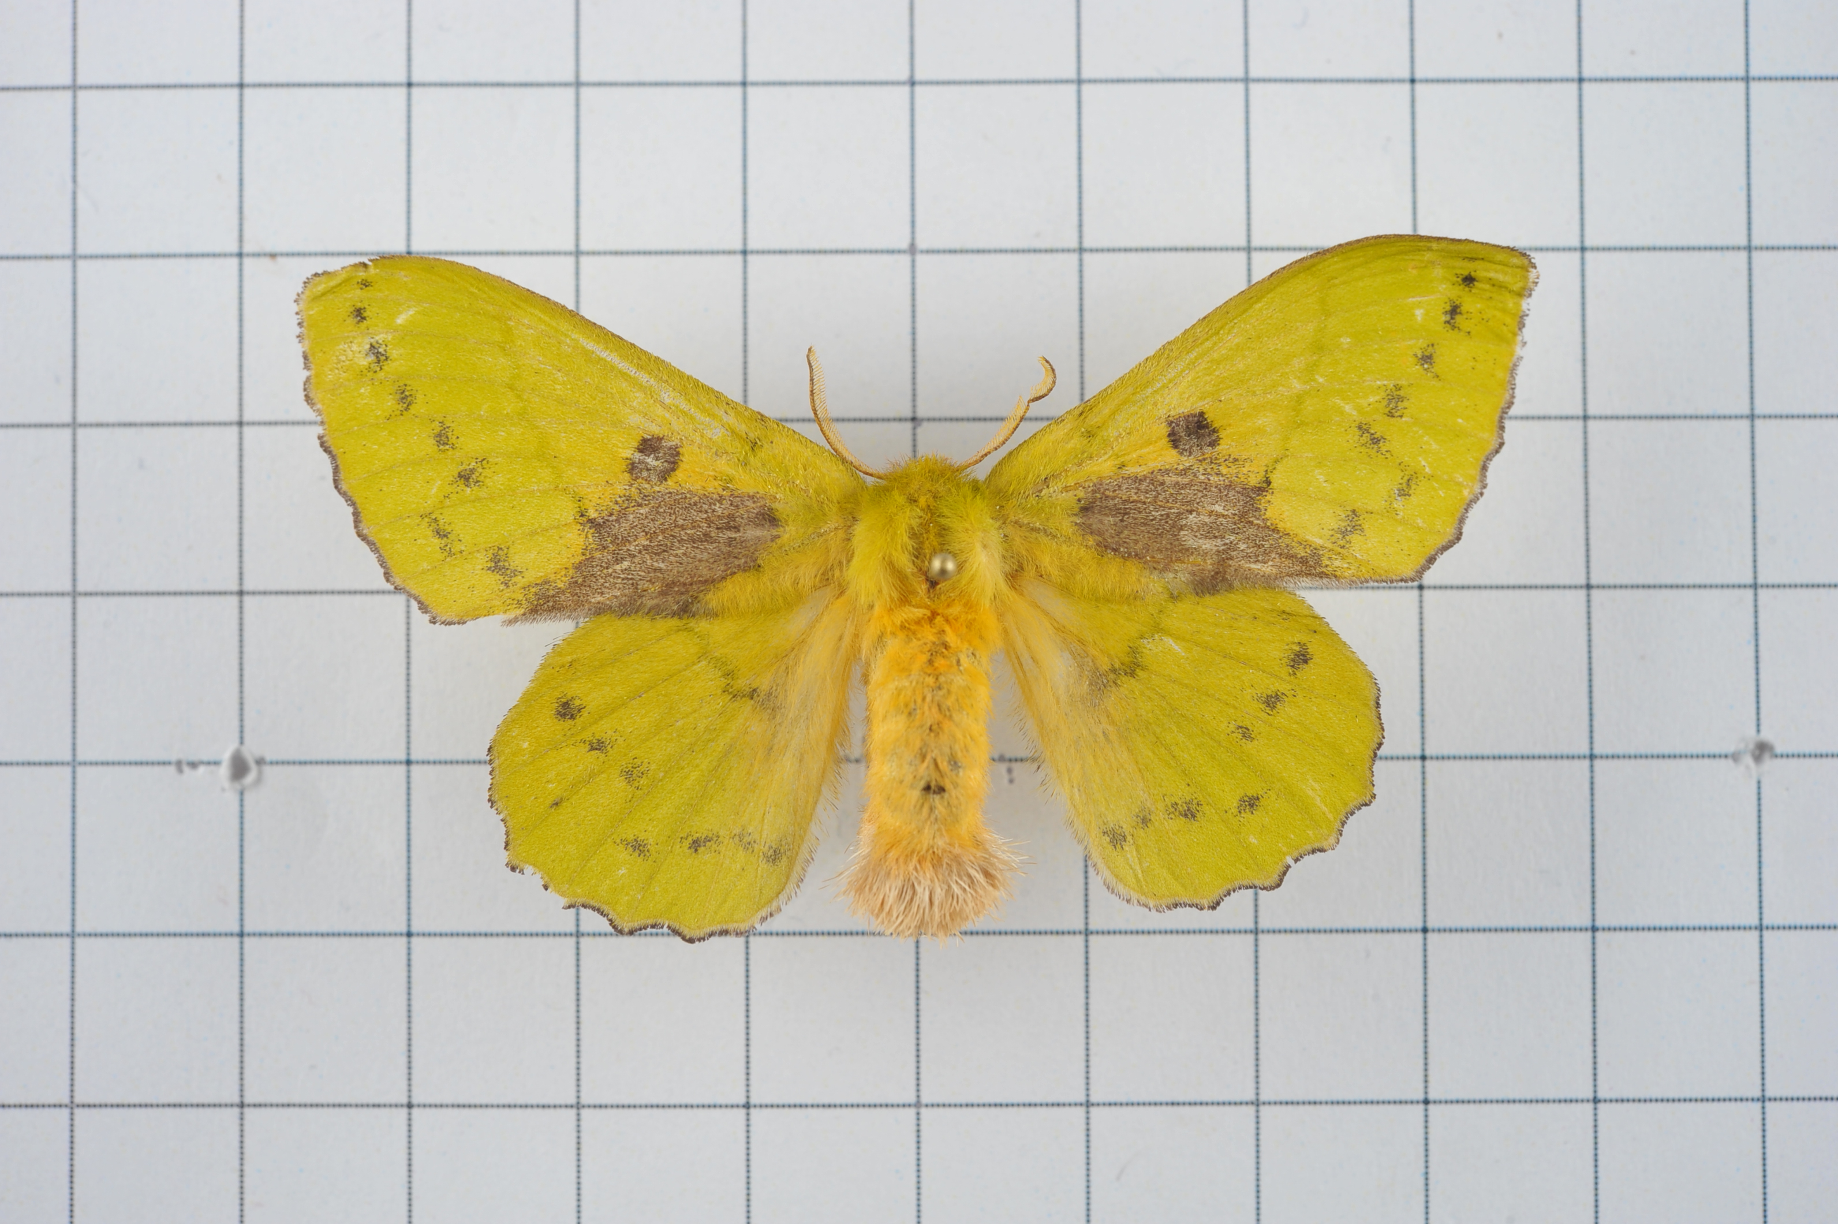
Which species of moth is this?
Trabala vishnou guttata
